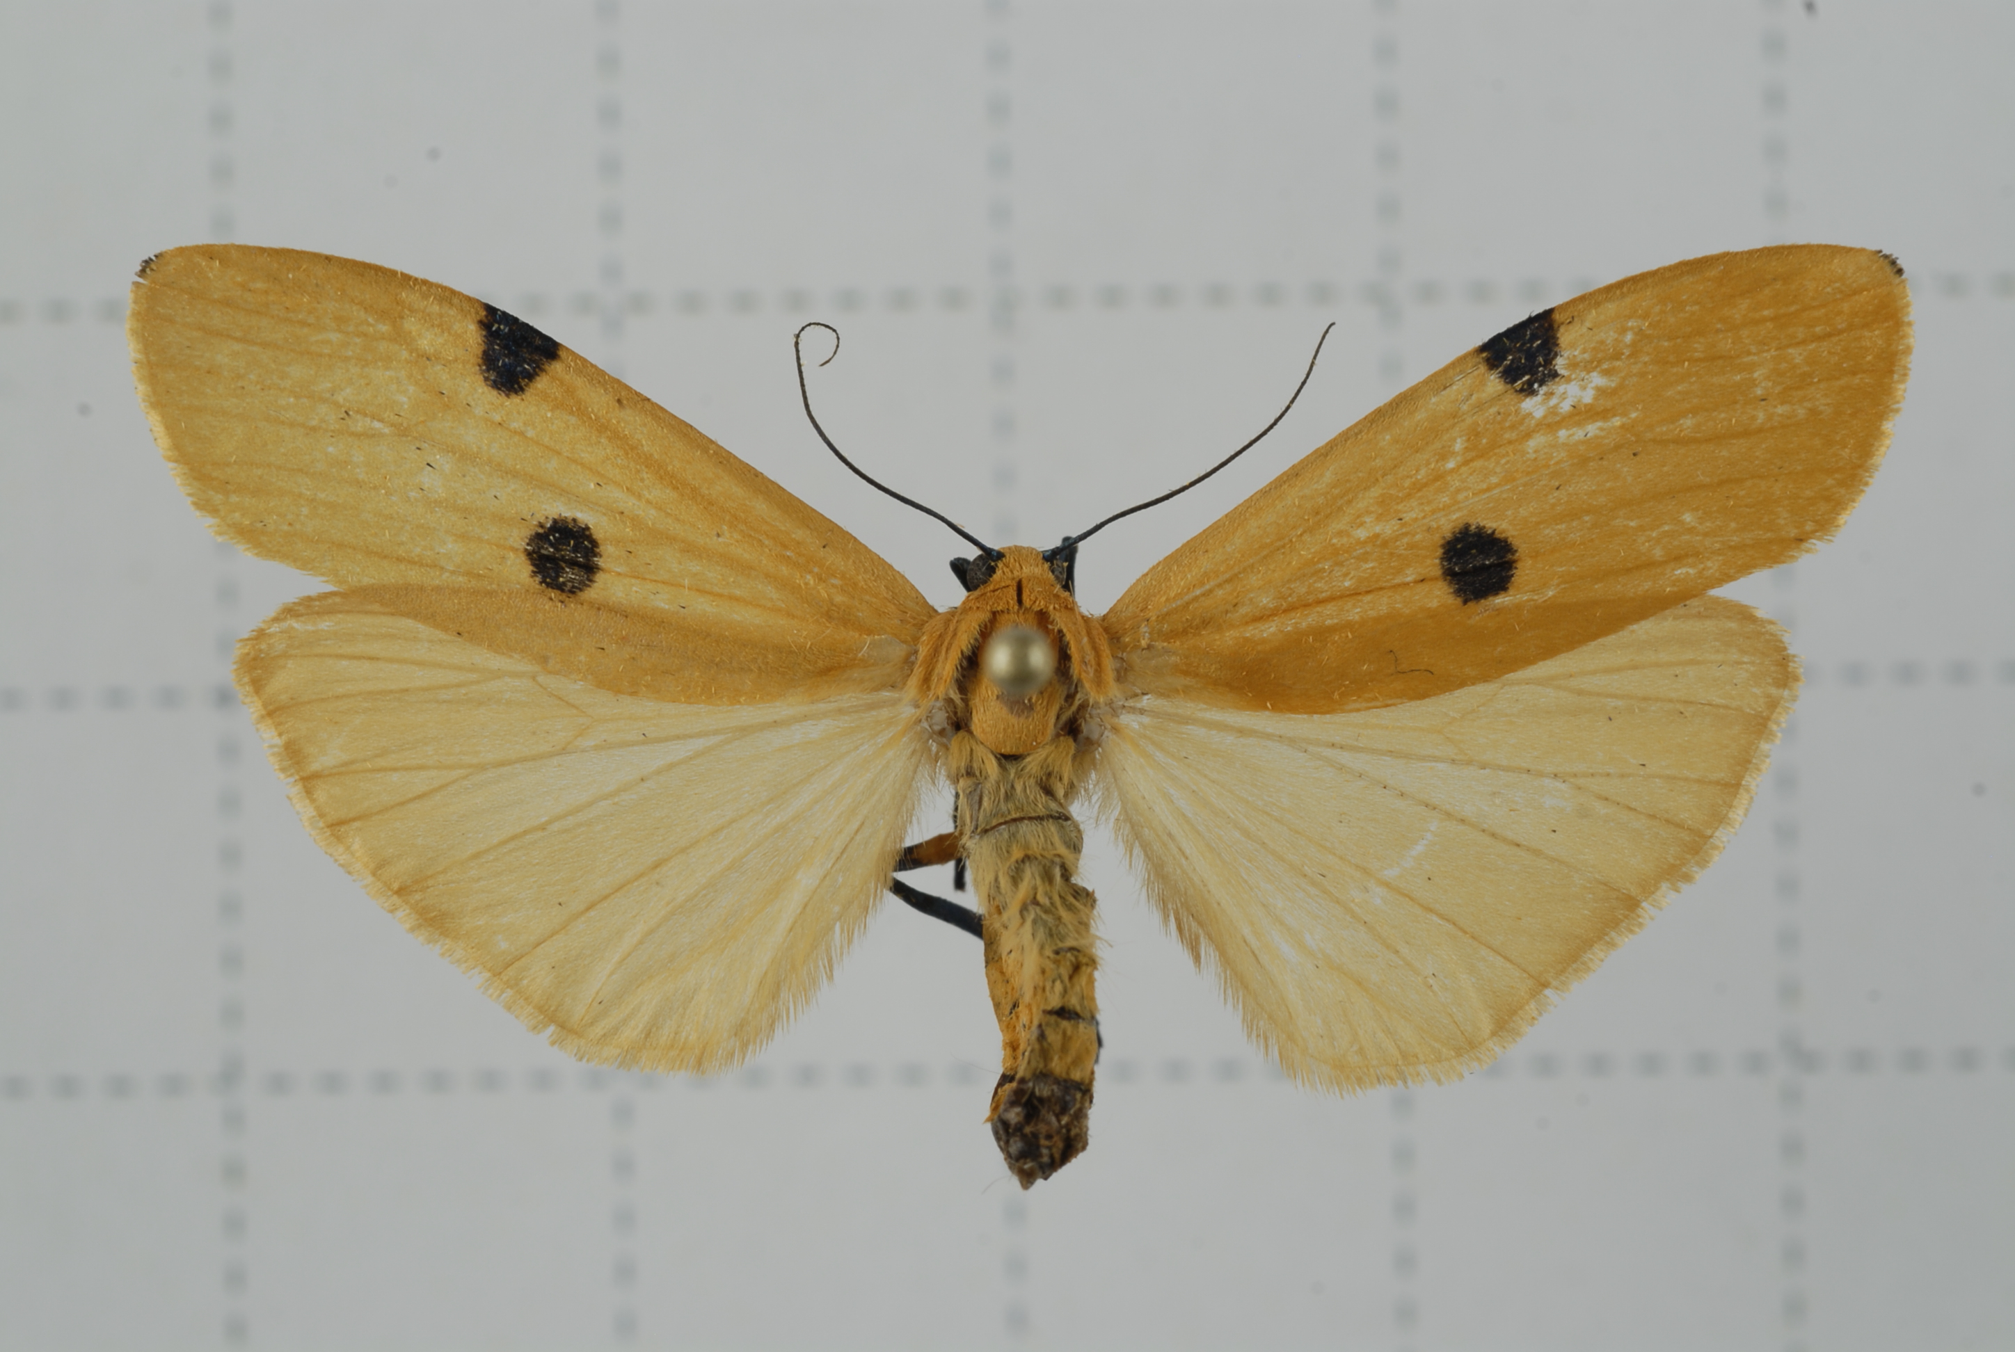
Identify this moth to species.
Conilepia nigricosta paiwan
